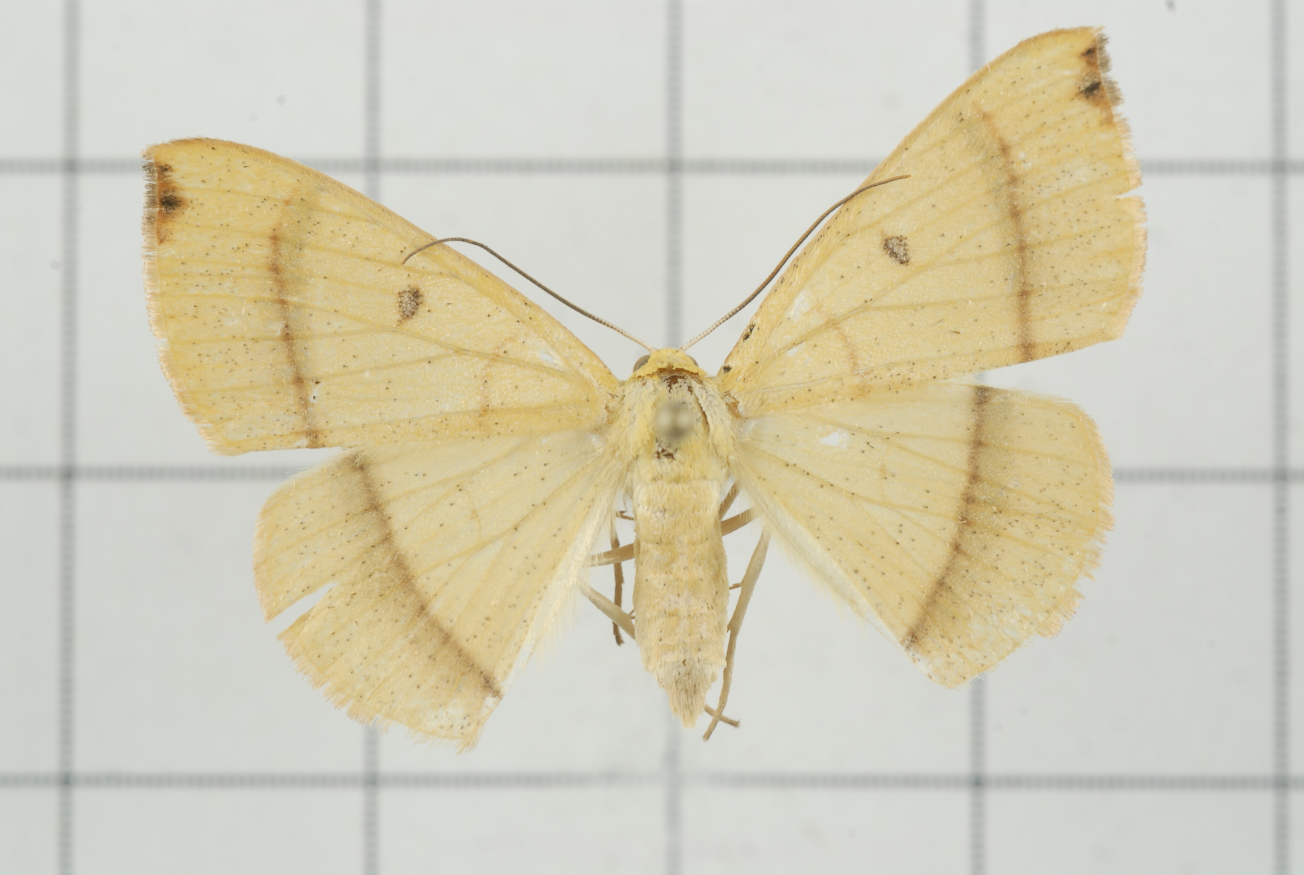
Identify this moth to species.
Eilicrinia flava
